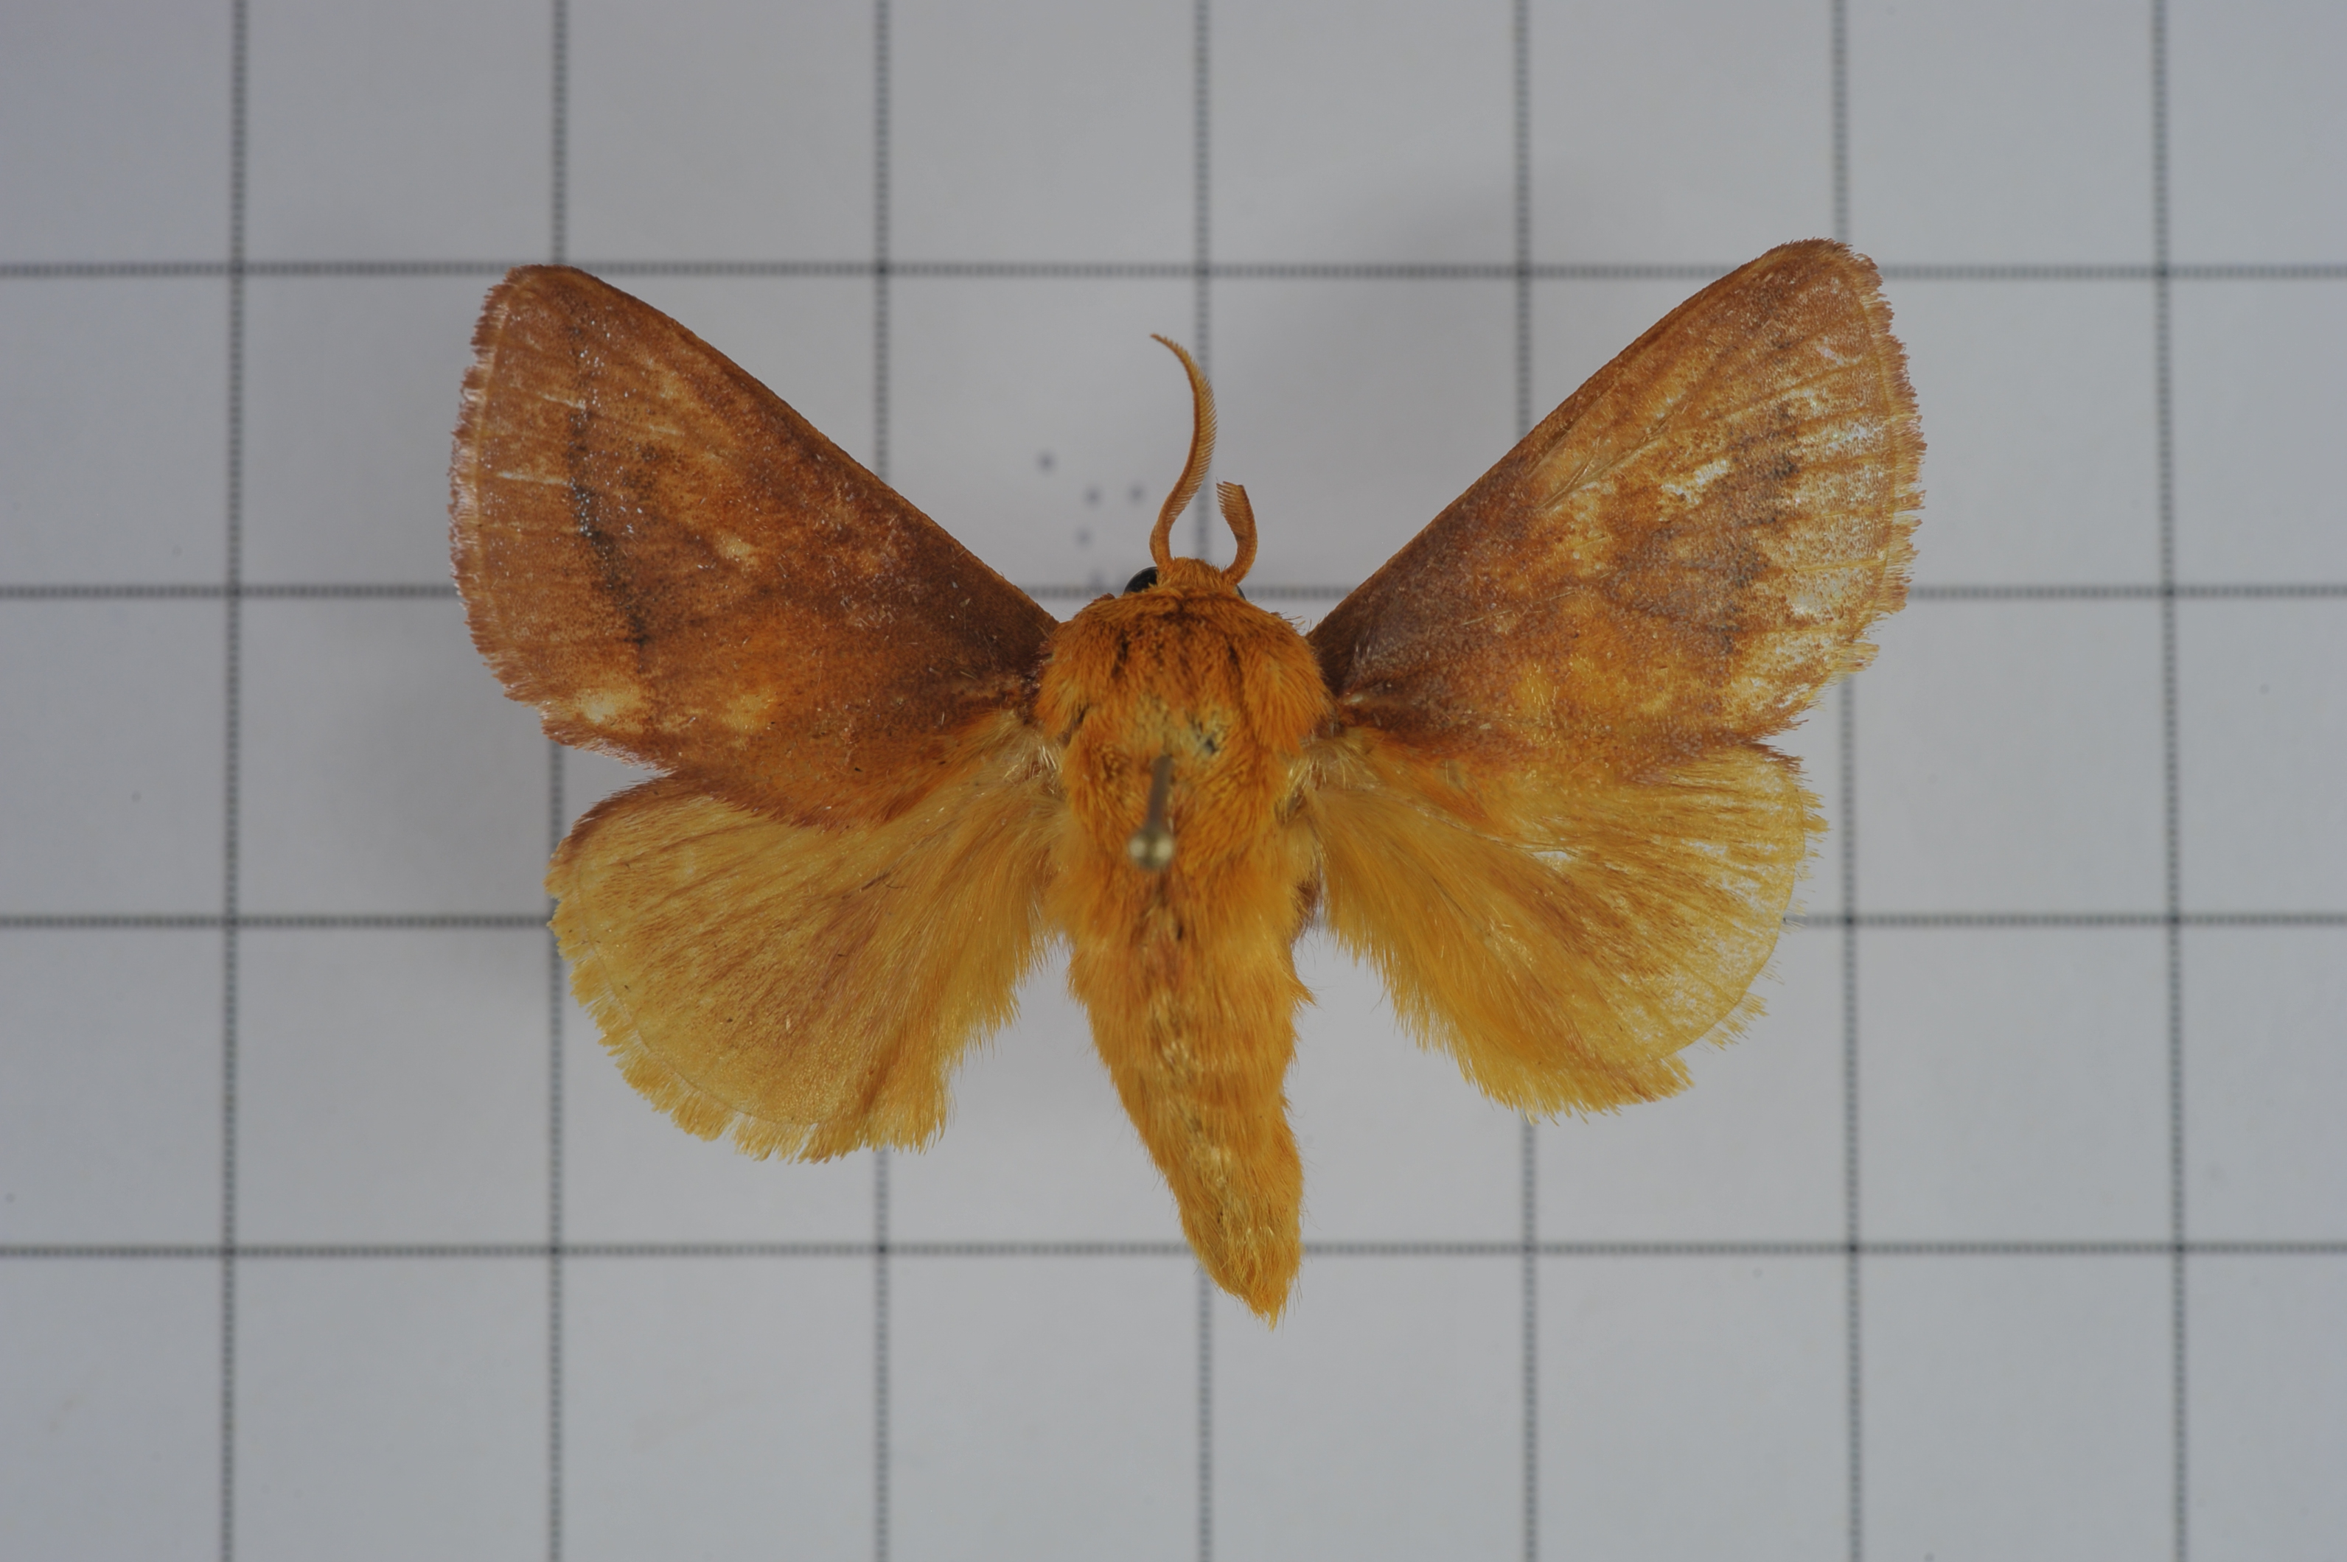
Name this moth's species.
Narosoideus vulpina
